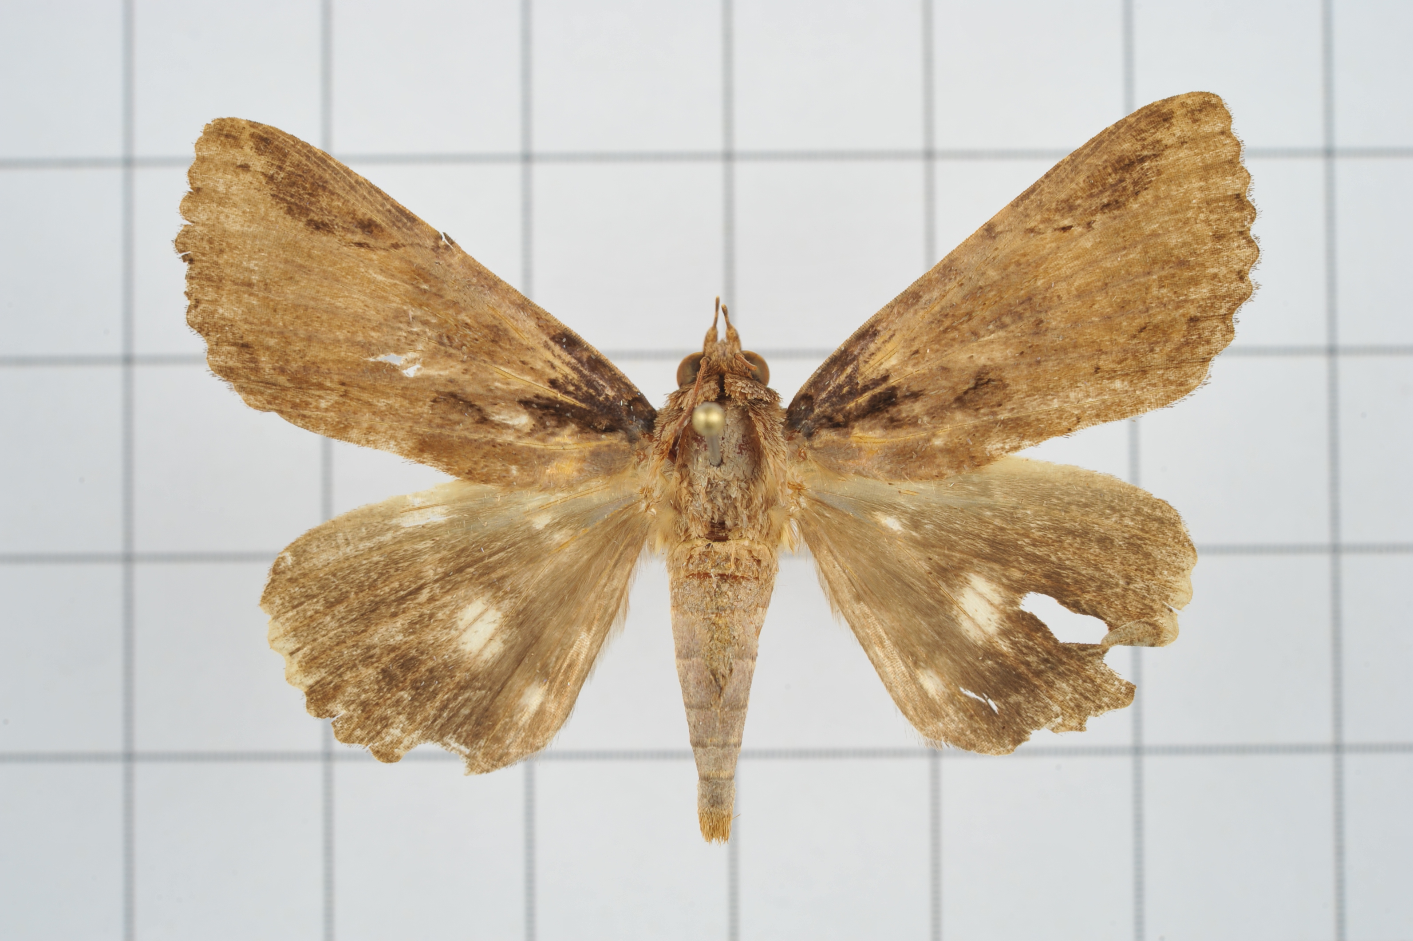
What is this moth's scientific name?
Ercheia cyllaria
